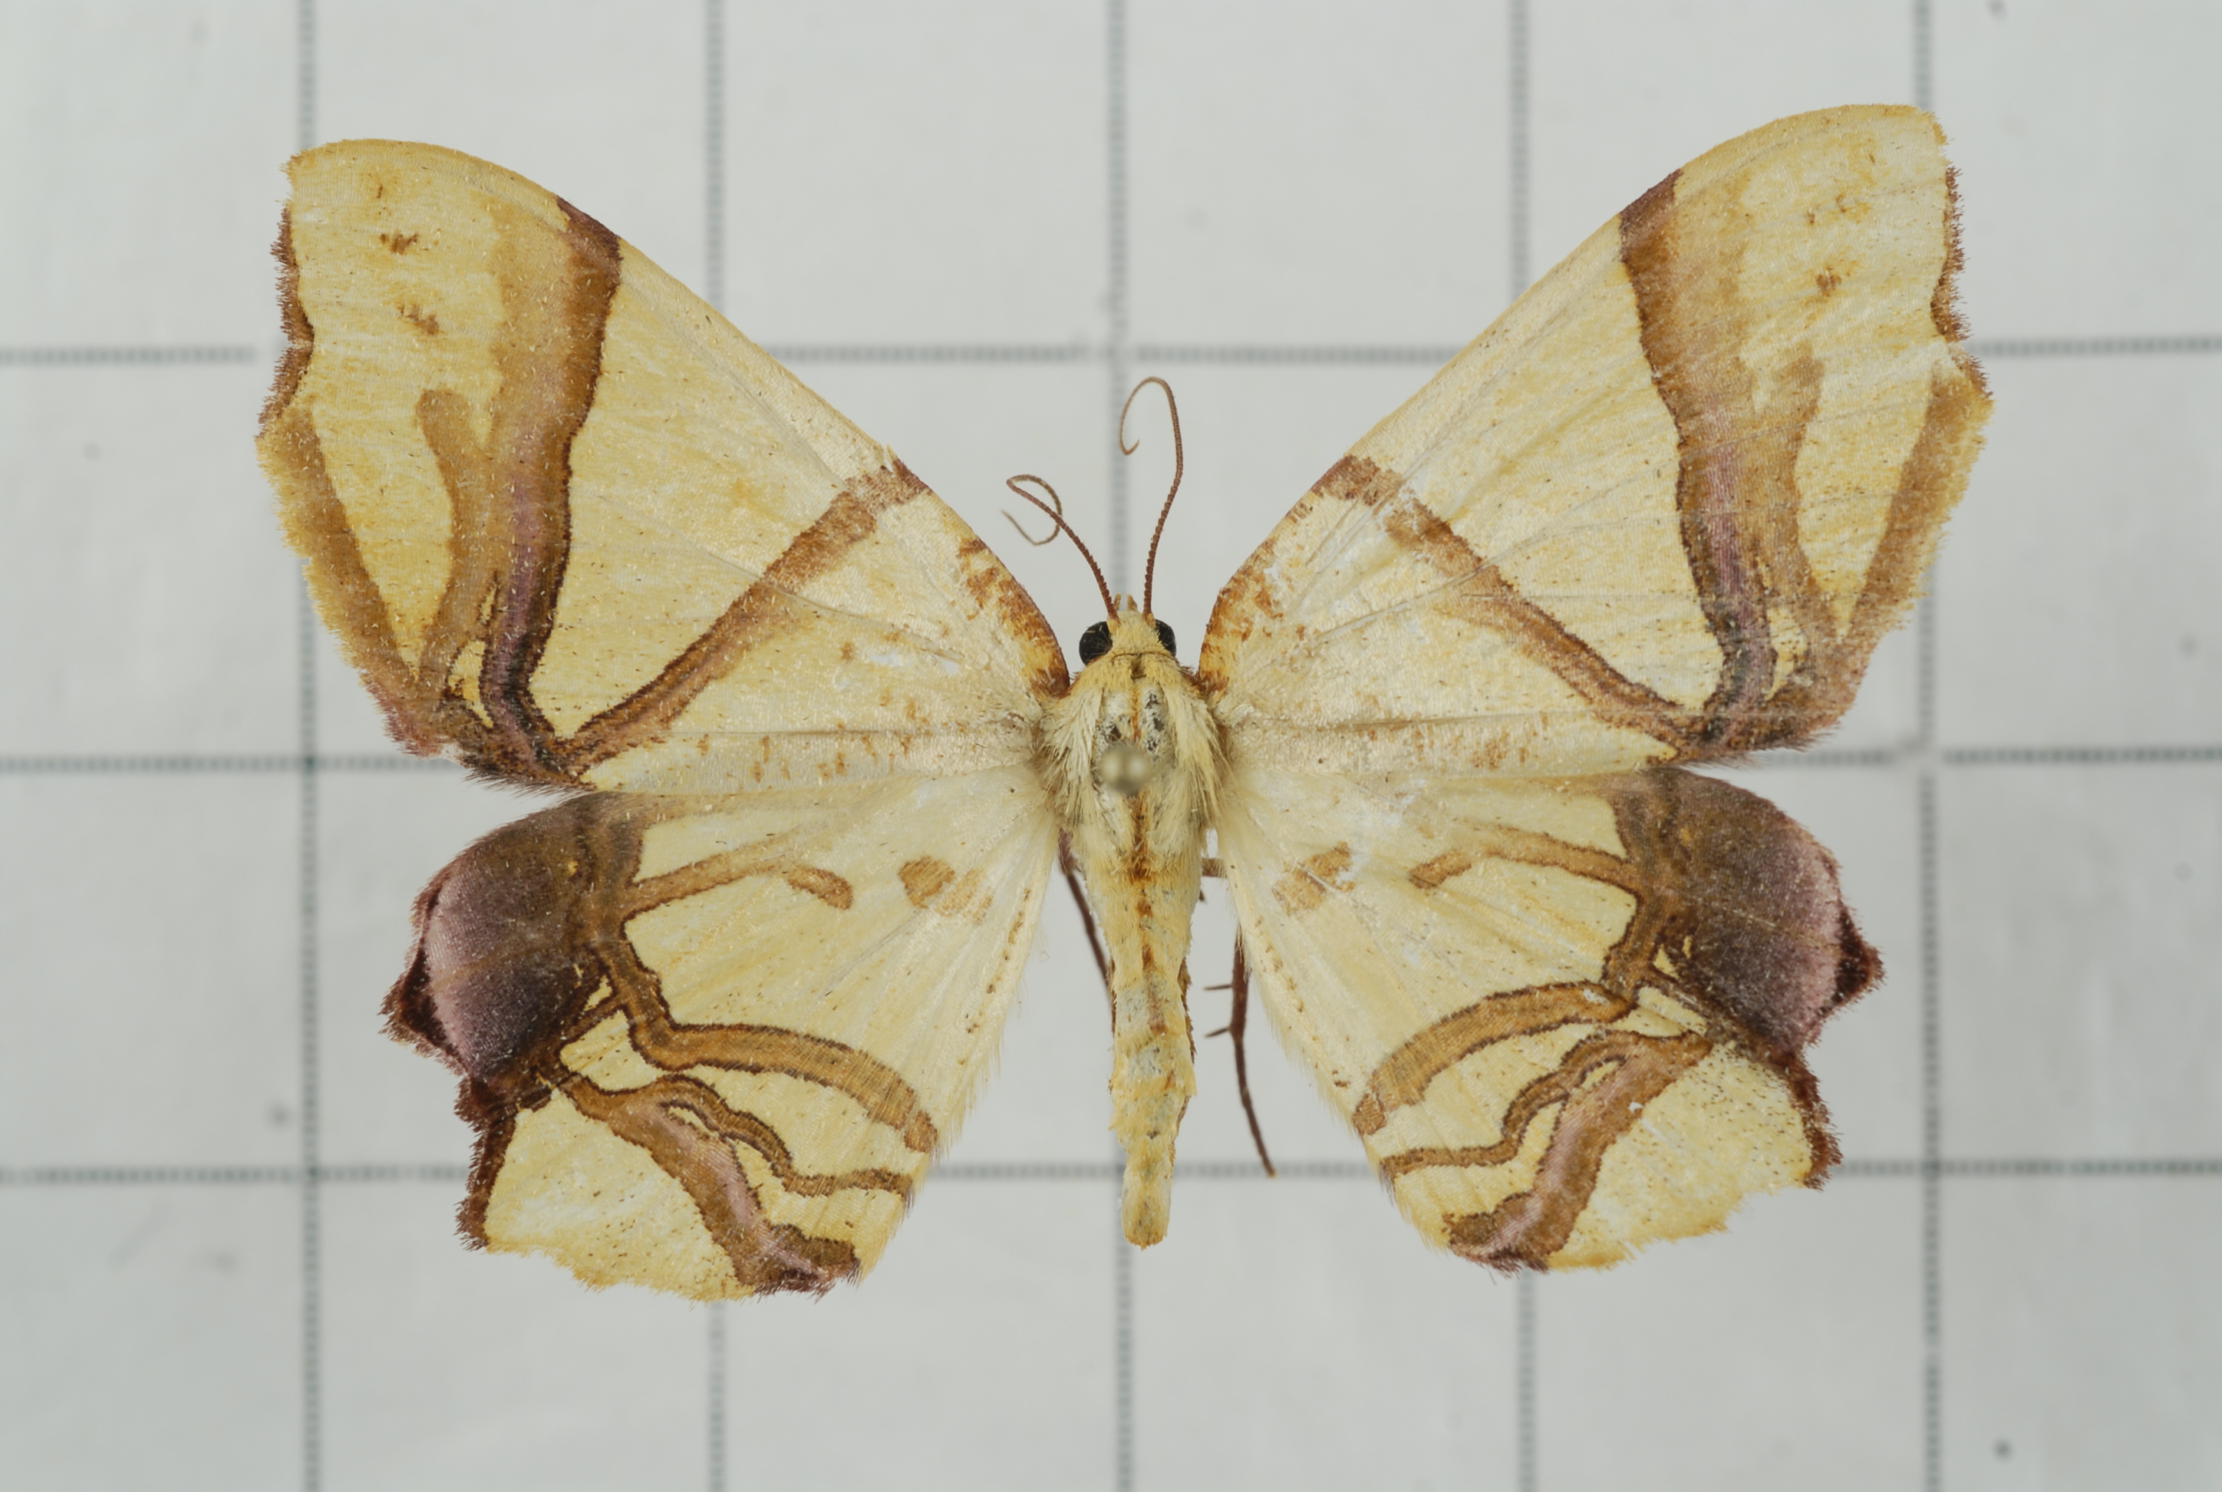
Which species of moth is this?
Trotocraspeda divaricata
